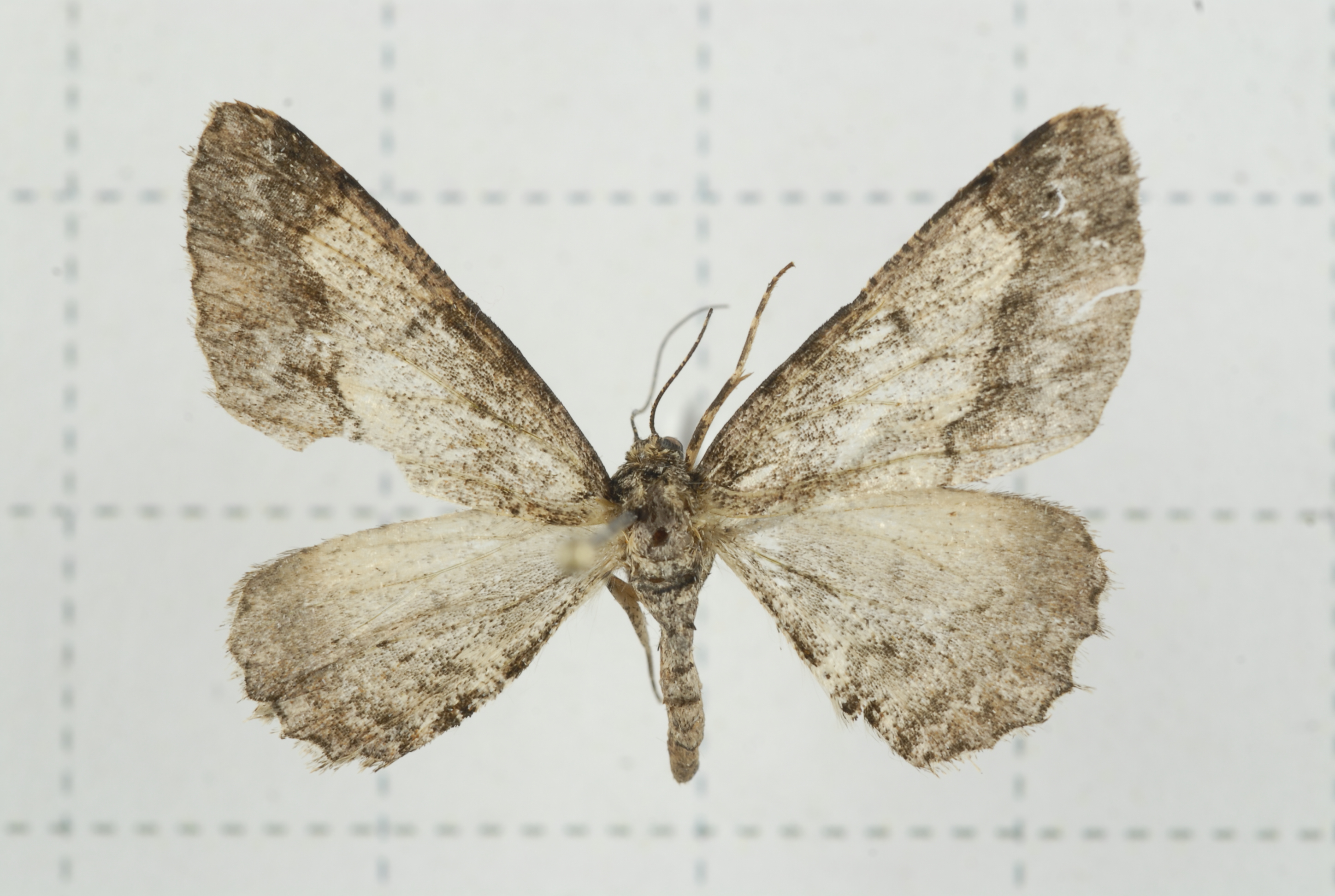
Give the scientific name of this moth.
Alcis taiwanovariegata
